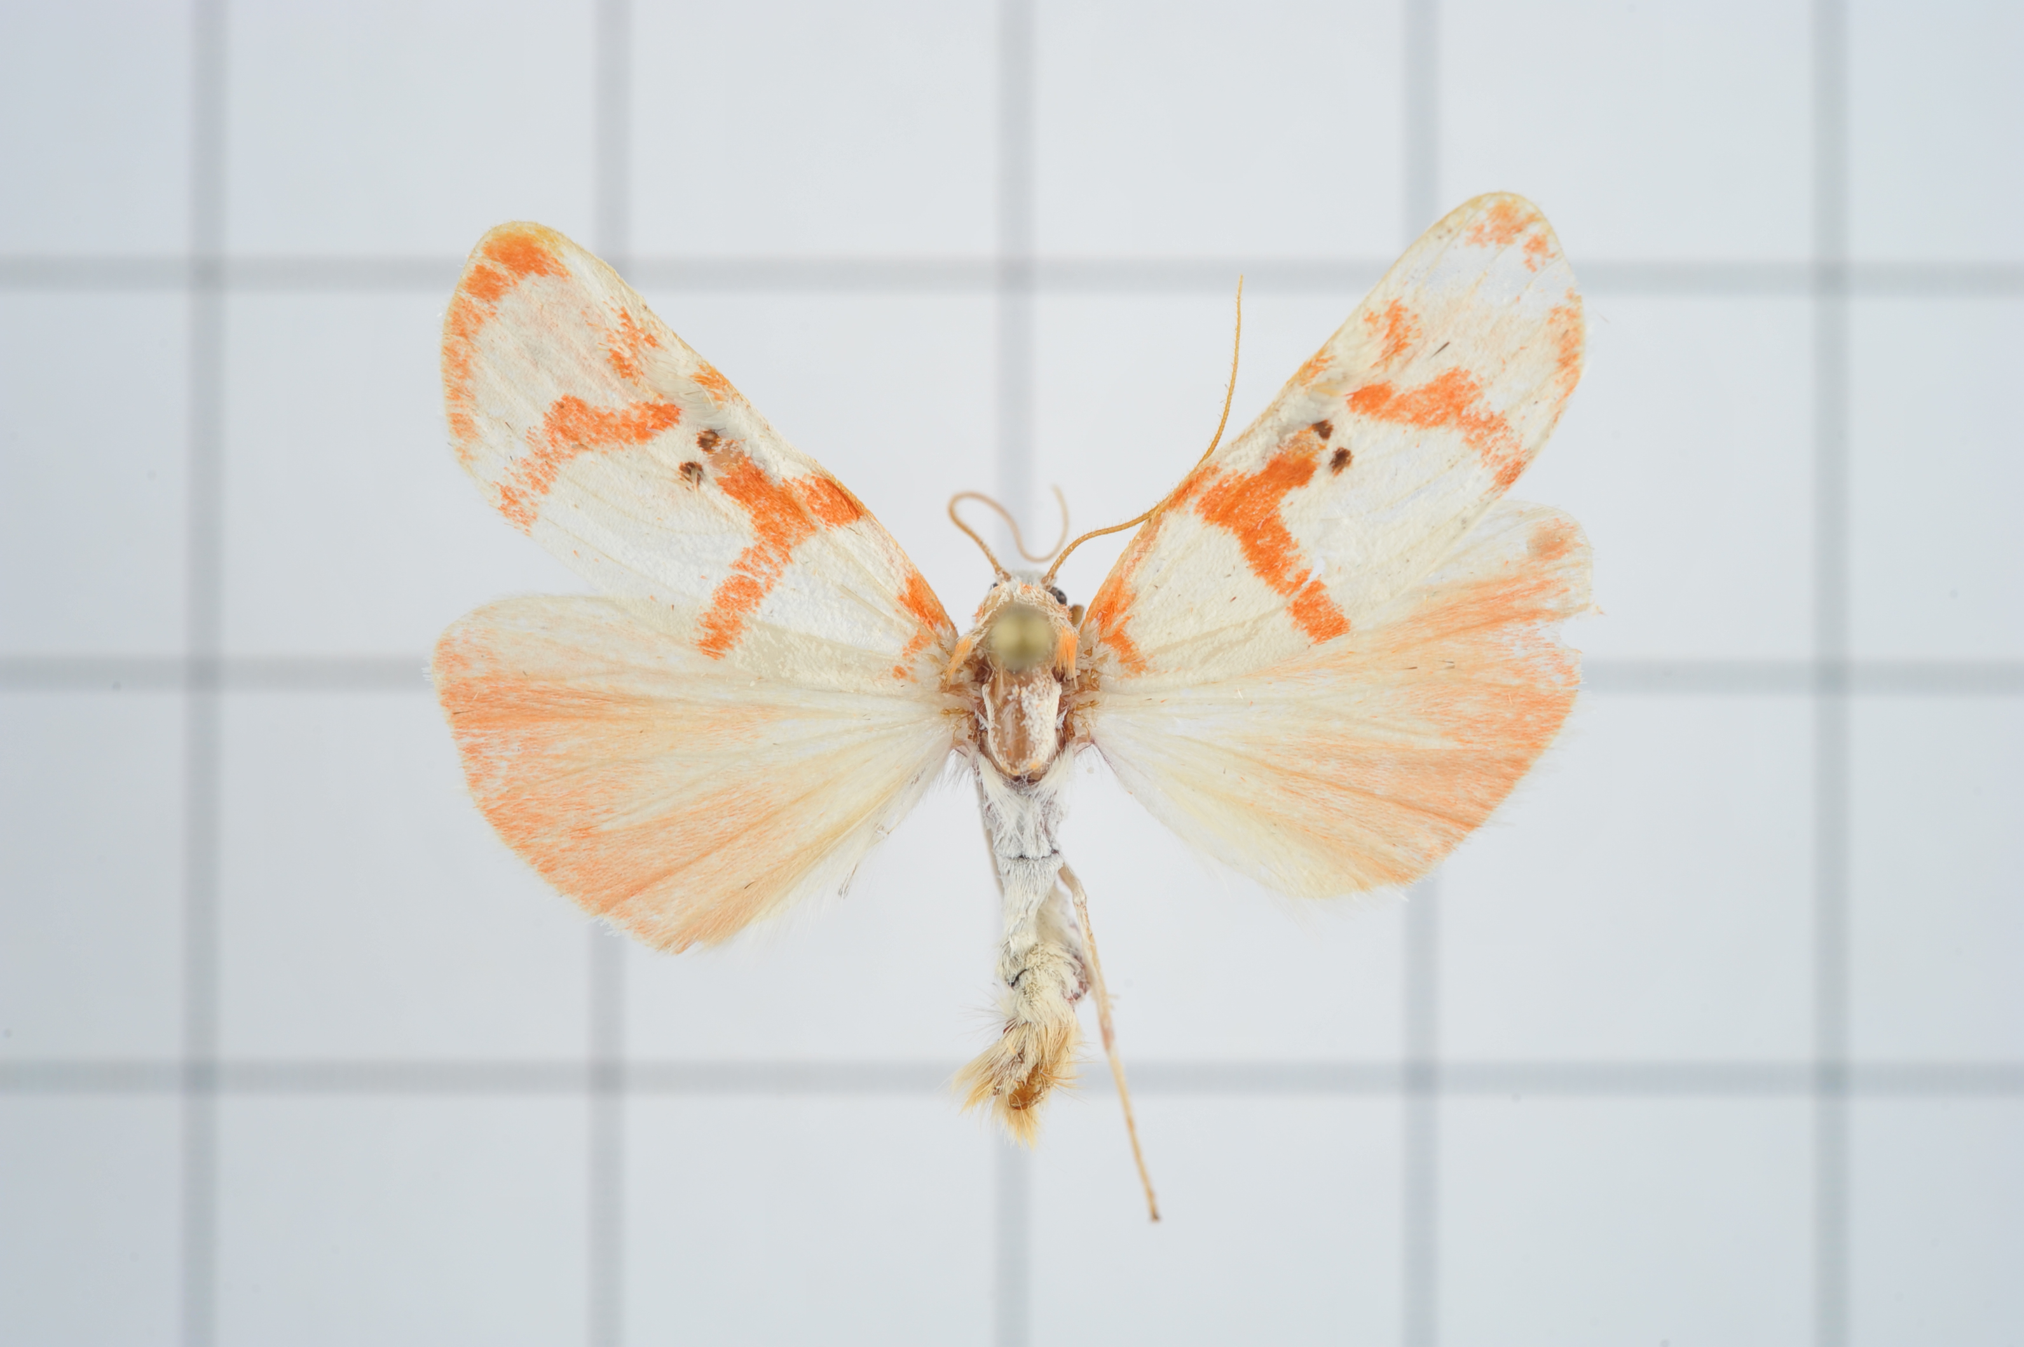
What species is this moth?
Cyana hamata hamata
